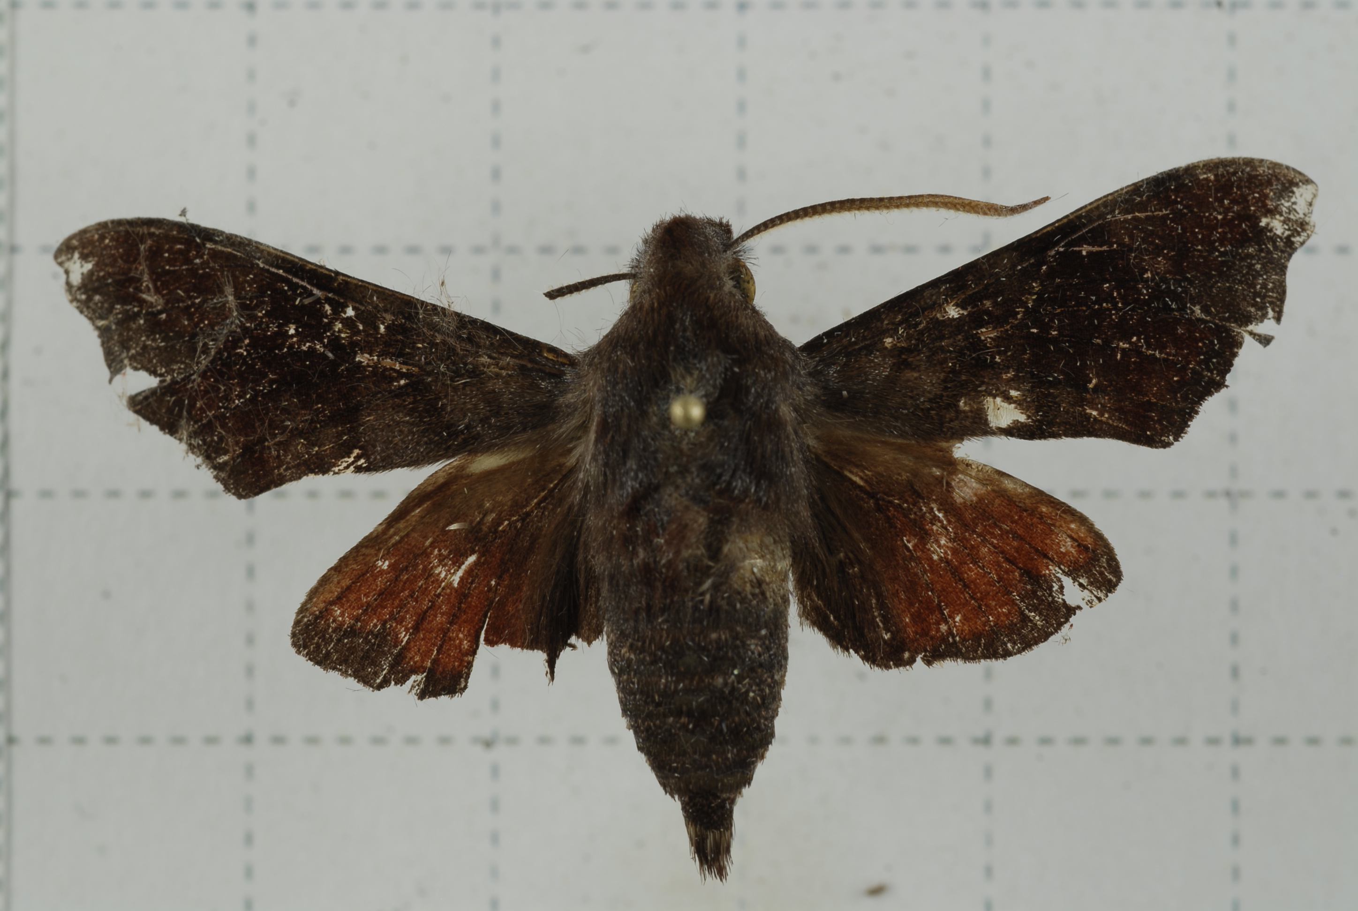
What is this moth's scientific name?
Cypoides chinensis
